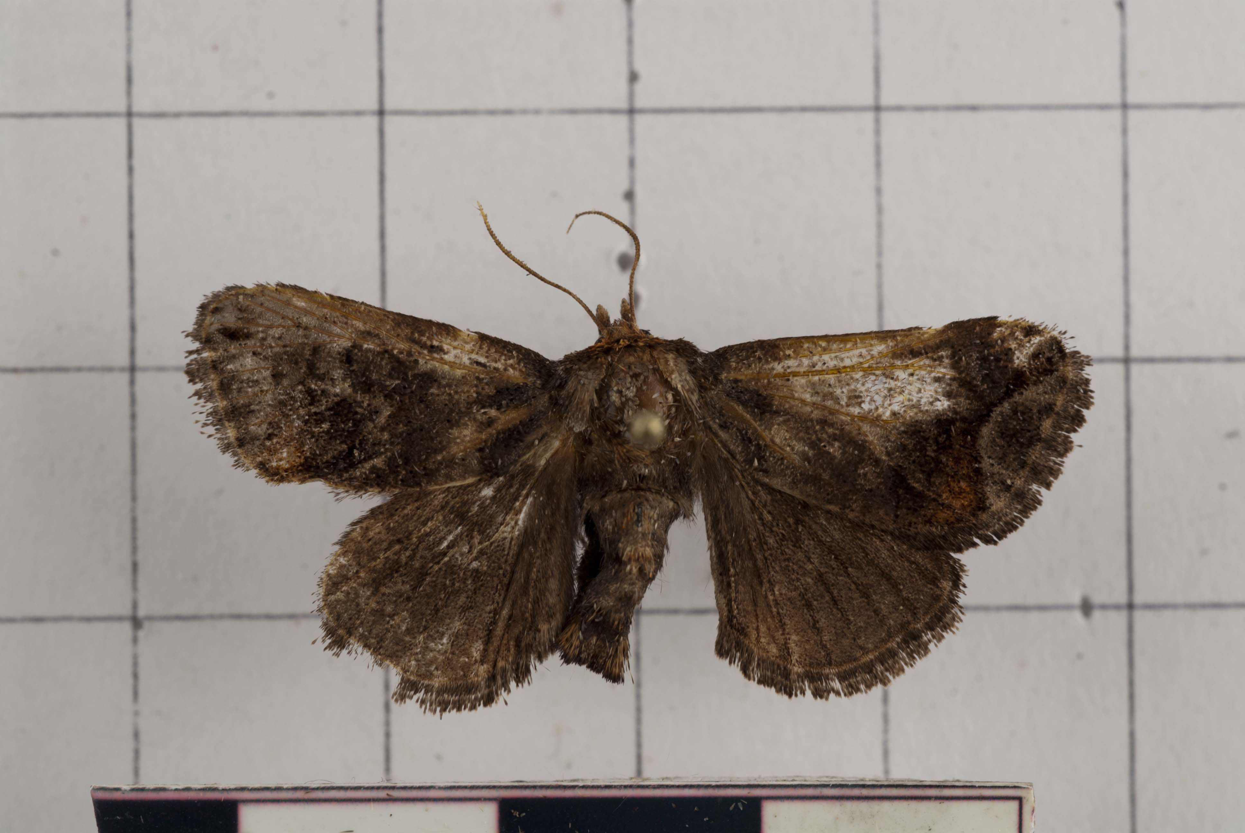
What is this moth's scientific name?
Setora baibarana
